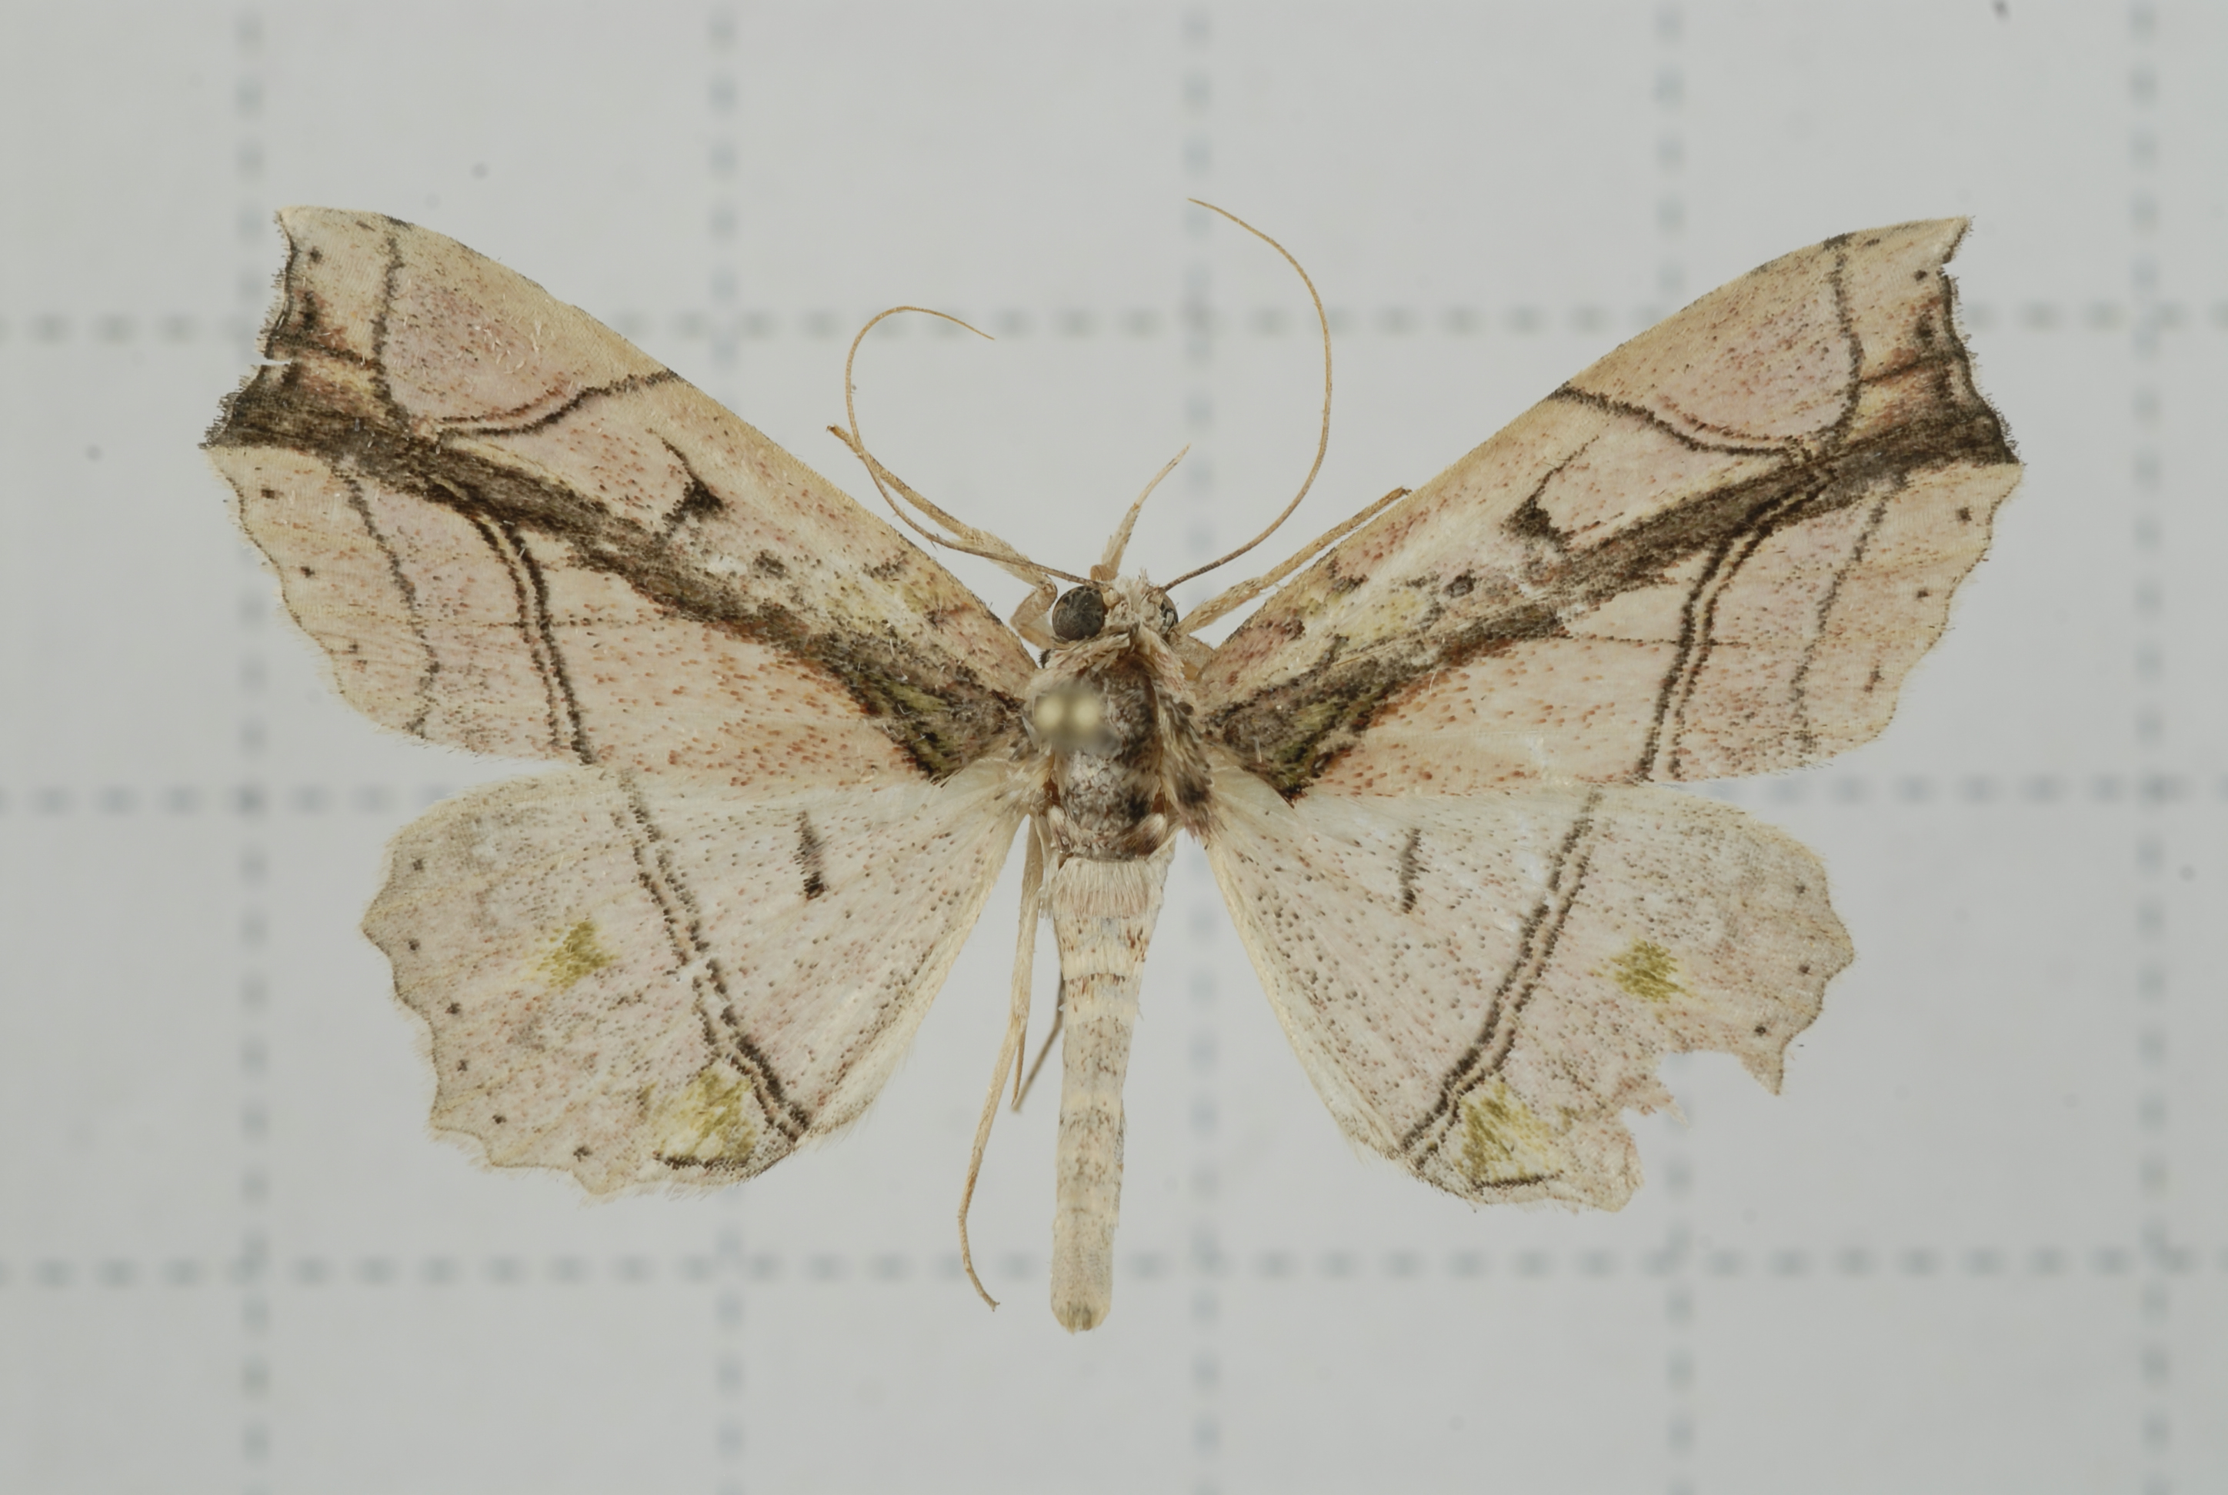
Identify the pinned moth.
Tamba lala
